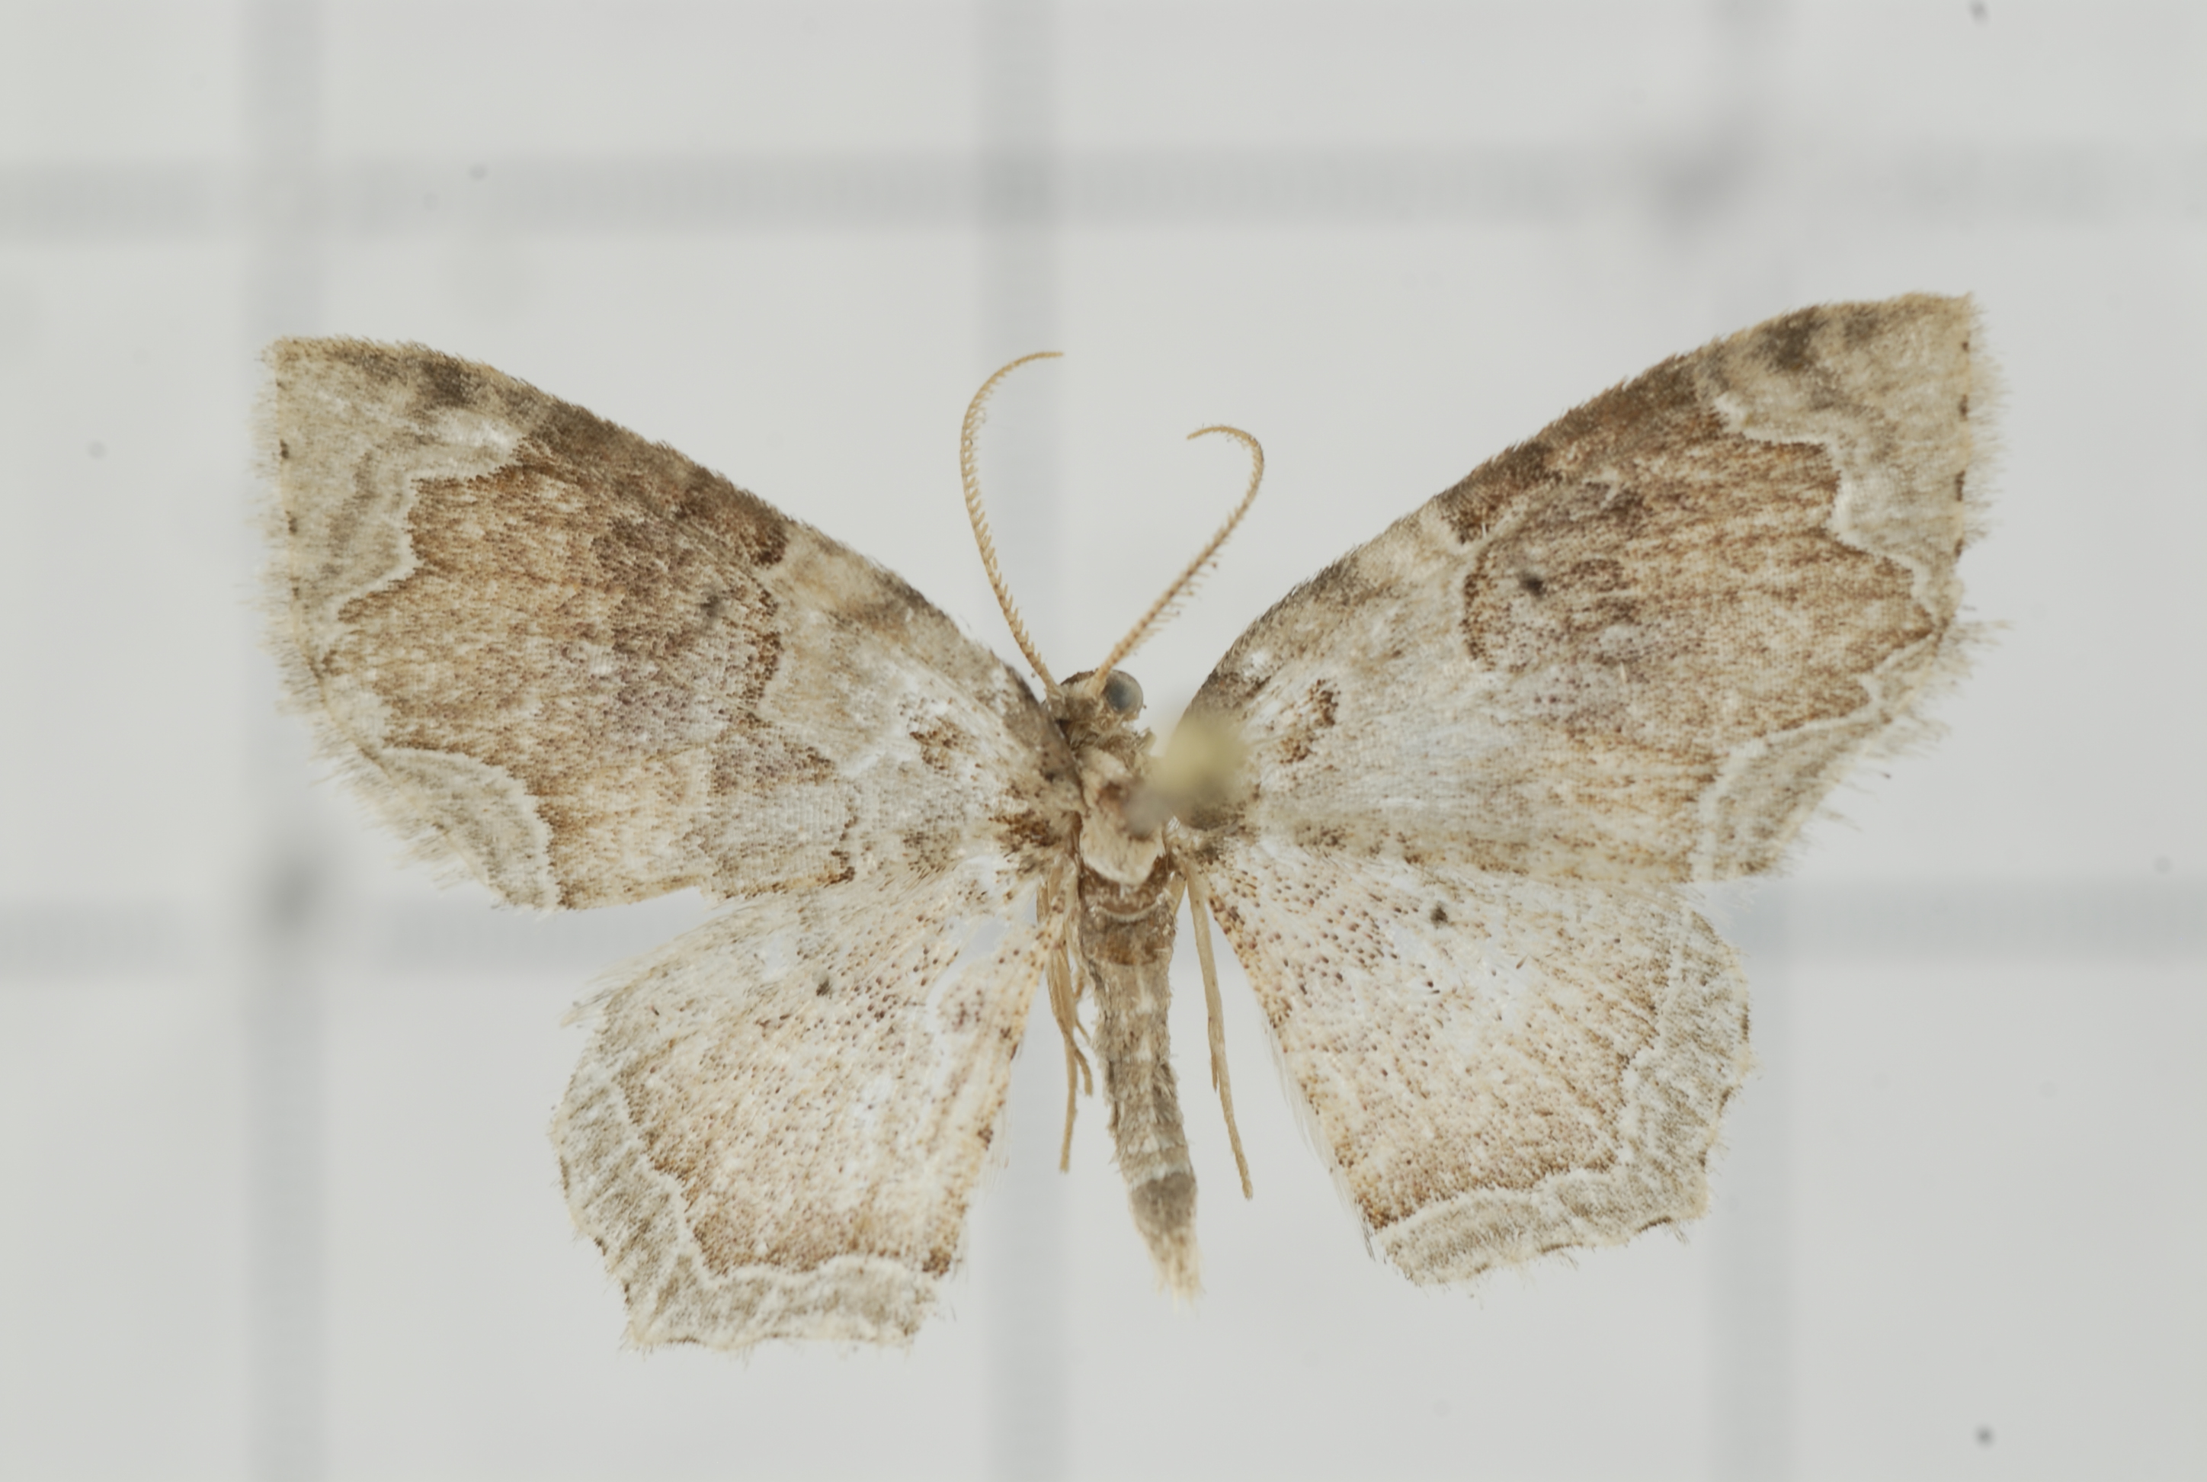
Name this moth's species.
Palpoctenidia phoenicosoma semilauta
